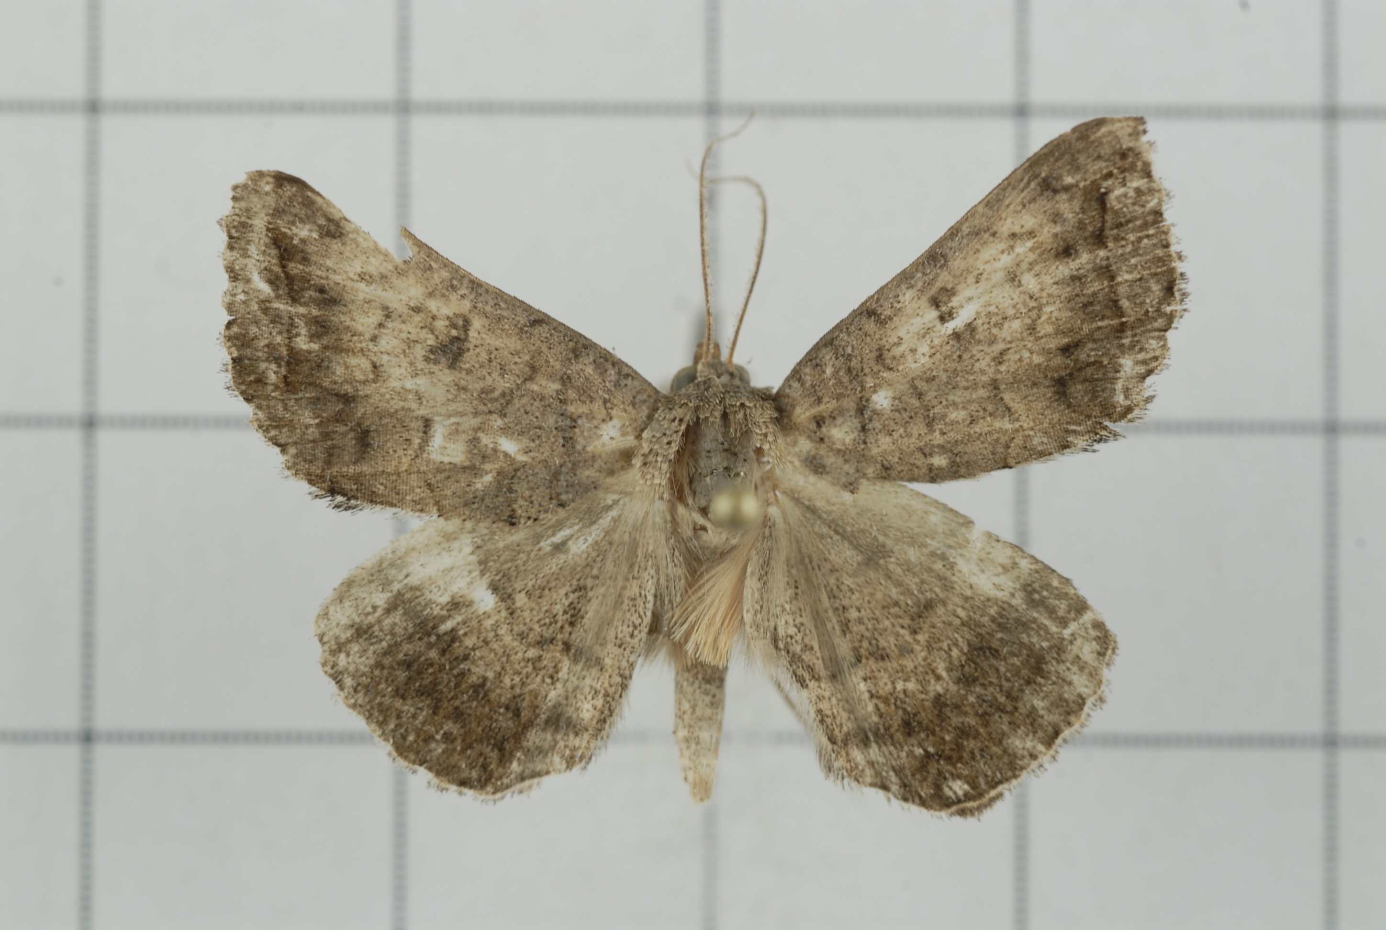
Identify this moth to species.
Blasticorhinus rivulosa
